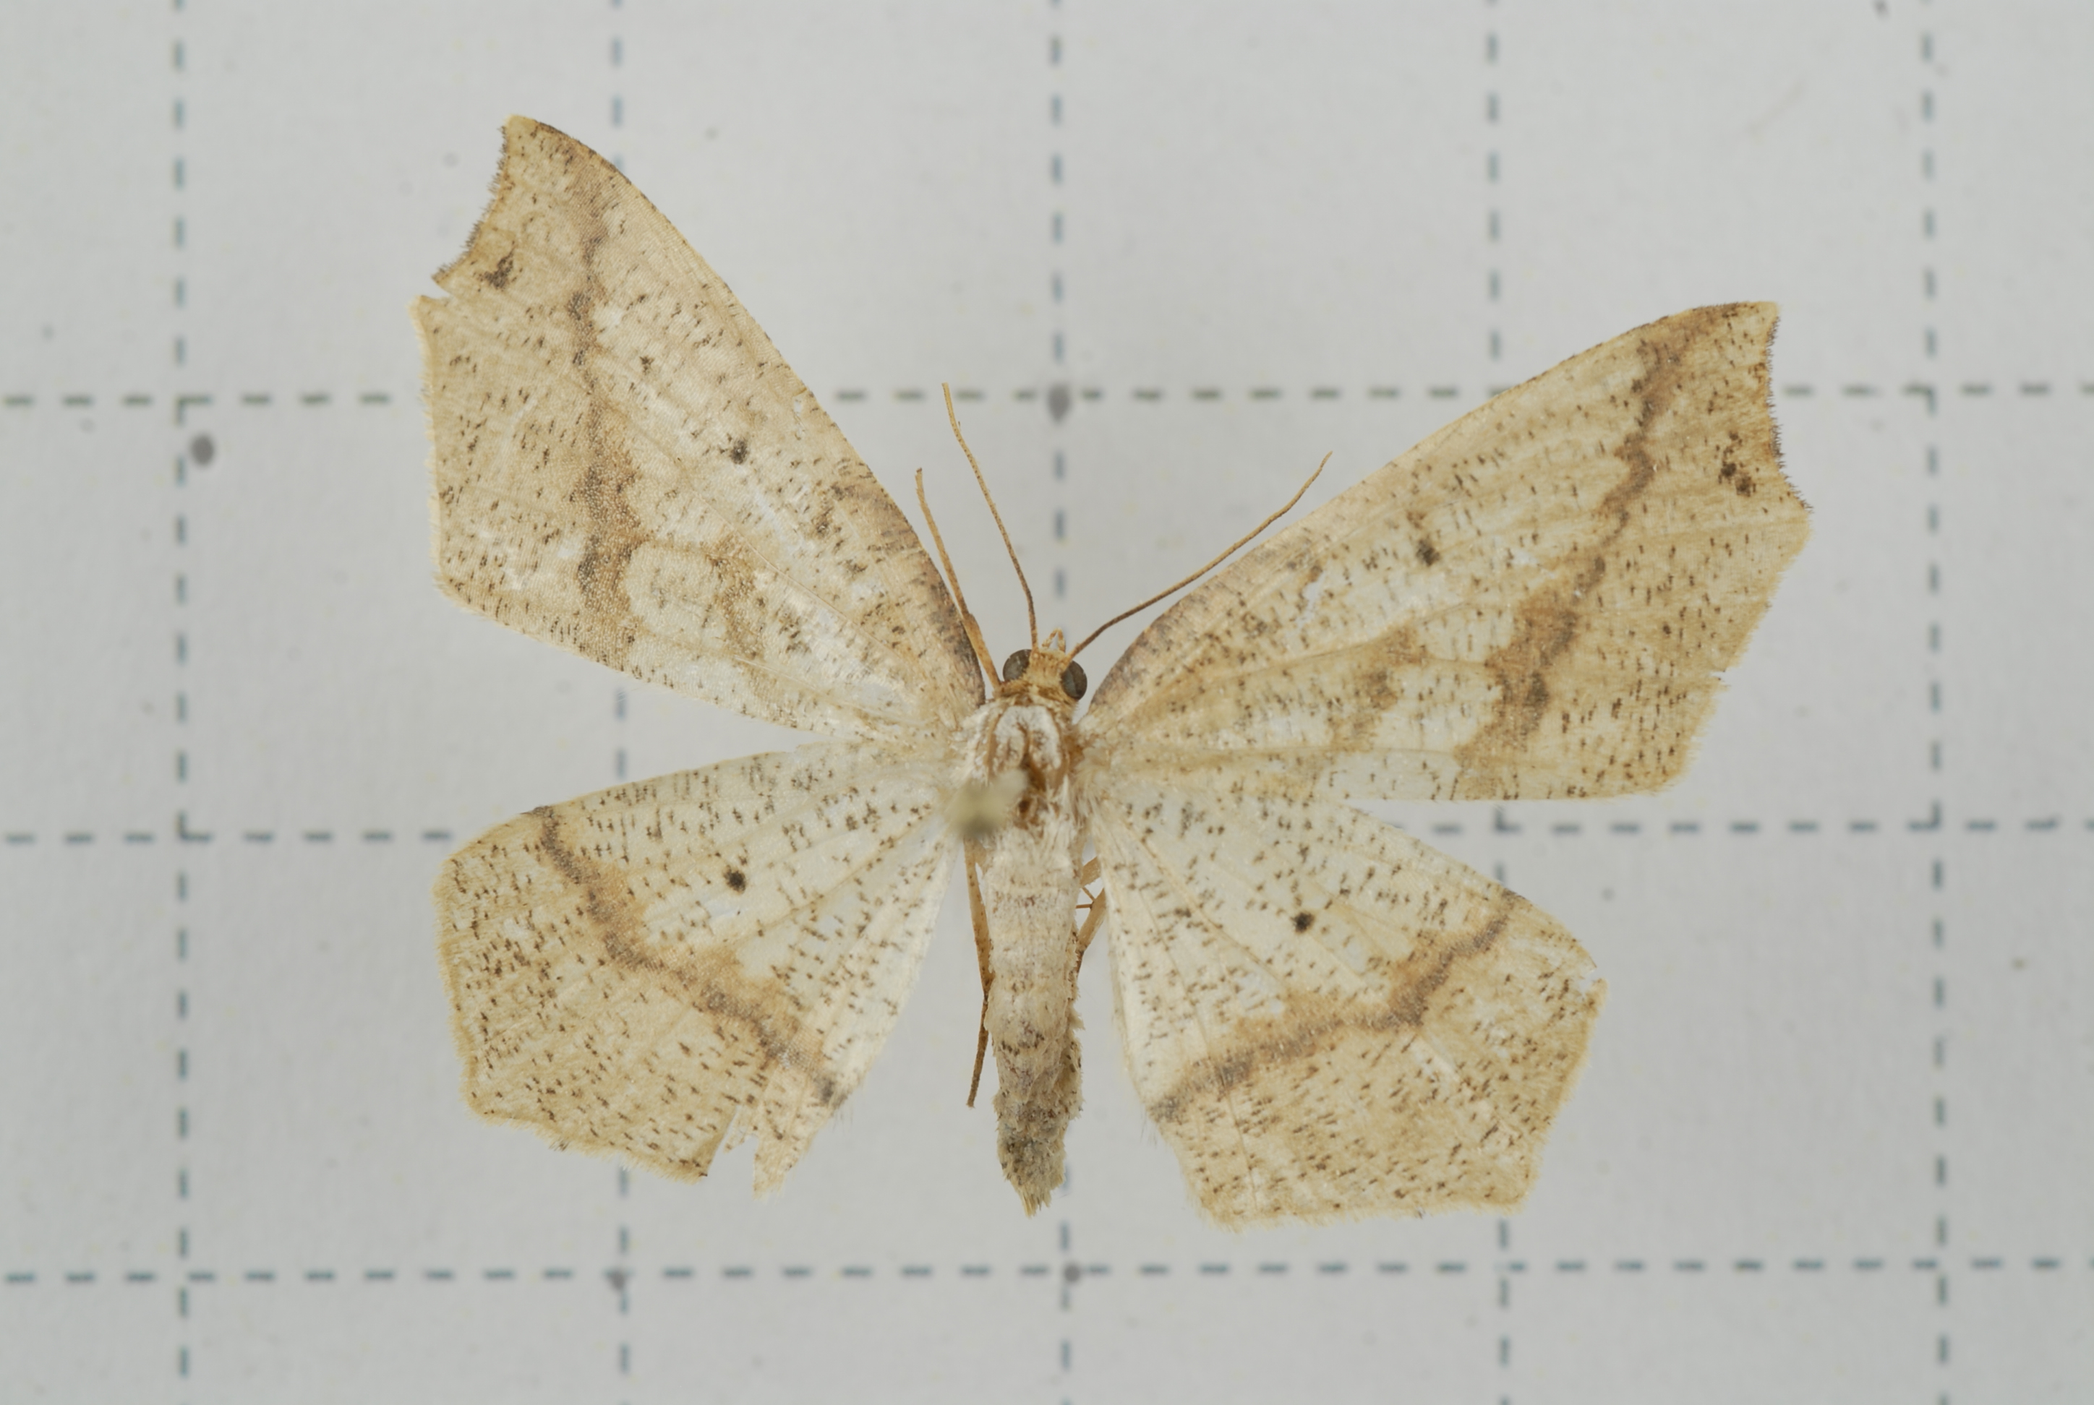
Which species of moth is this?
Pareclipsis serrulata
